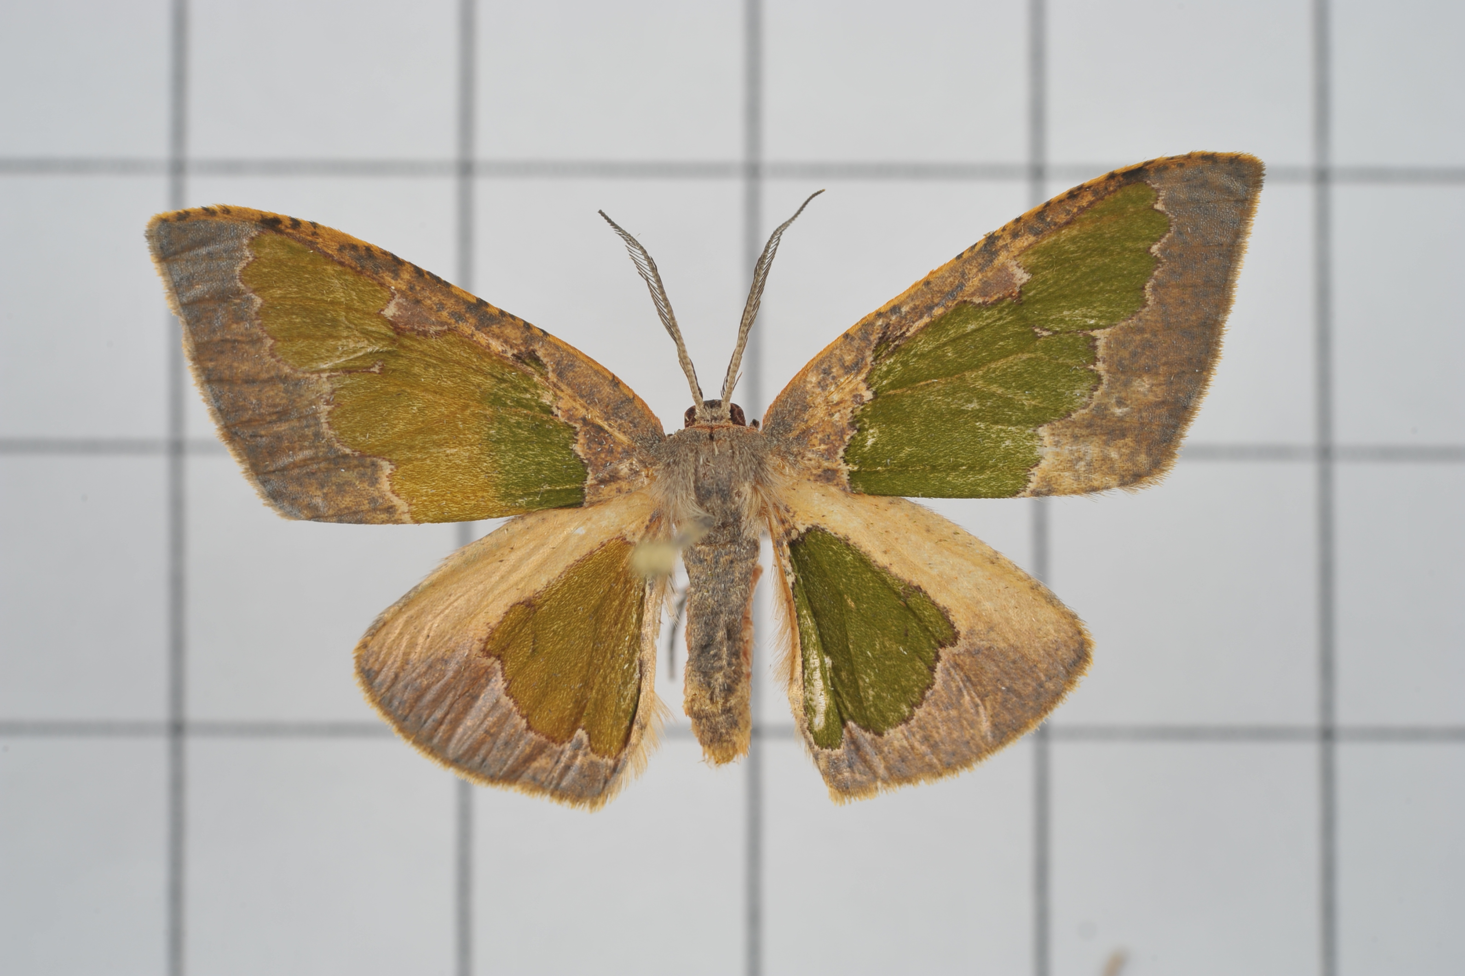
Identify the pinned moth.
Celenna festivaria formosensis
